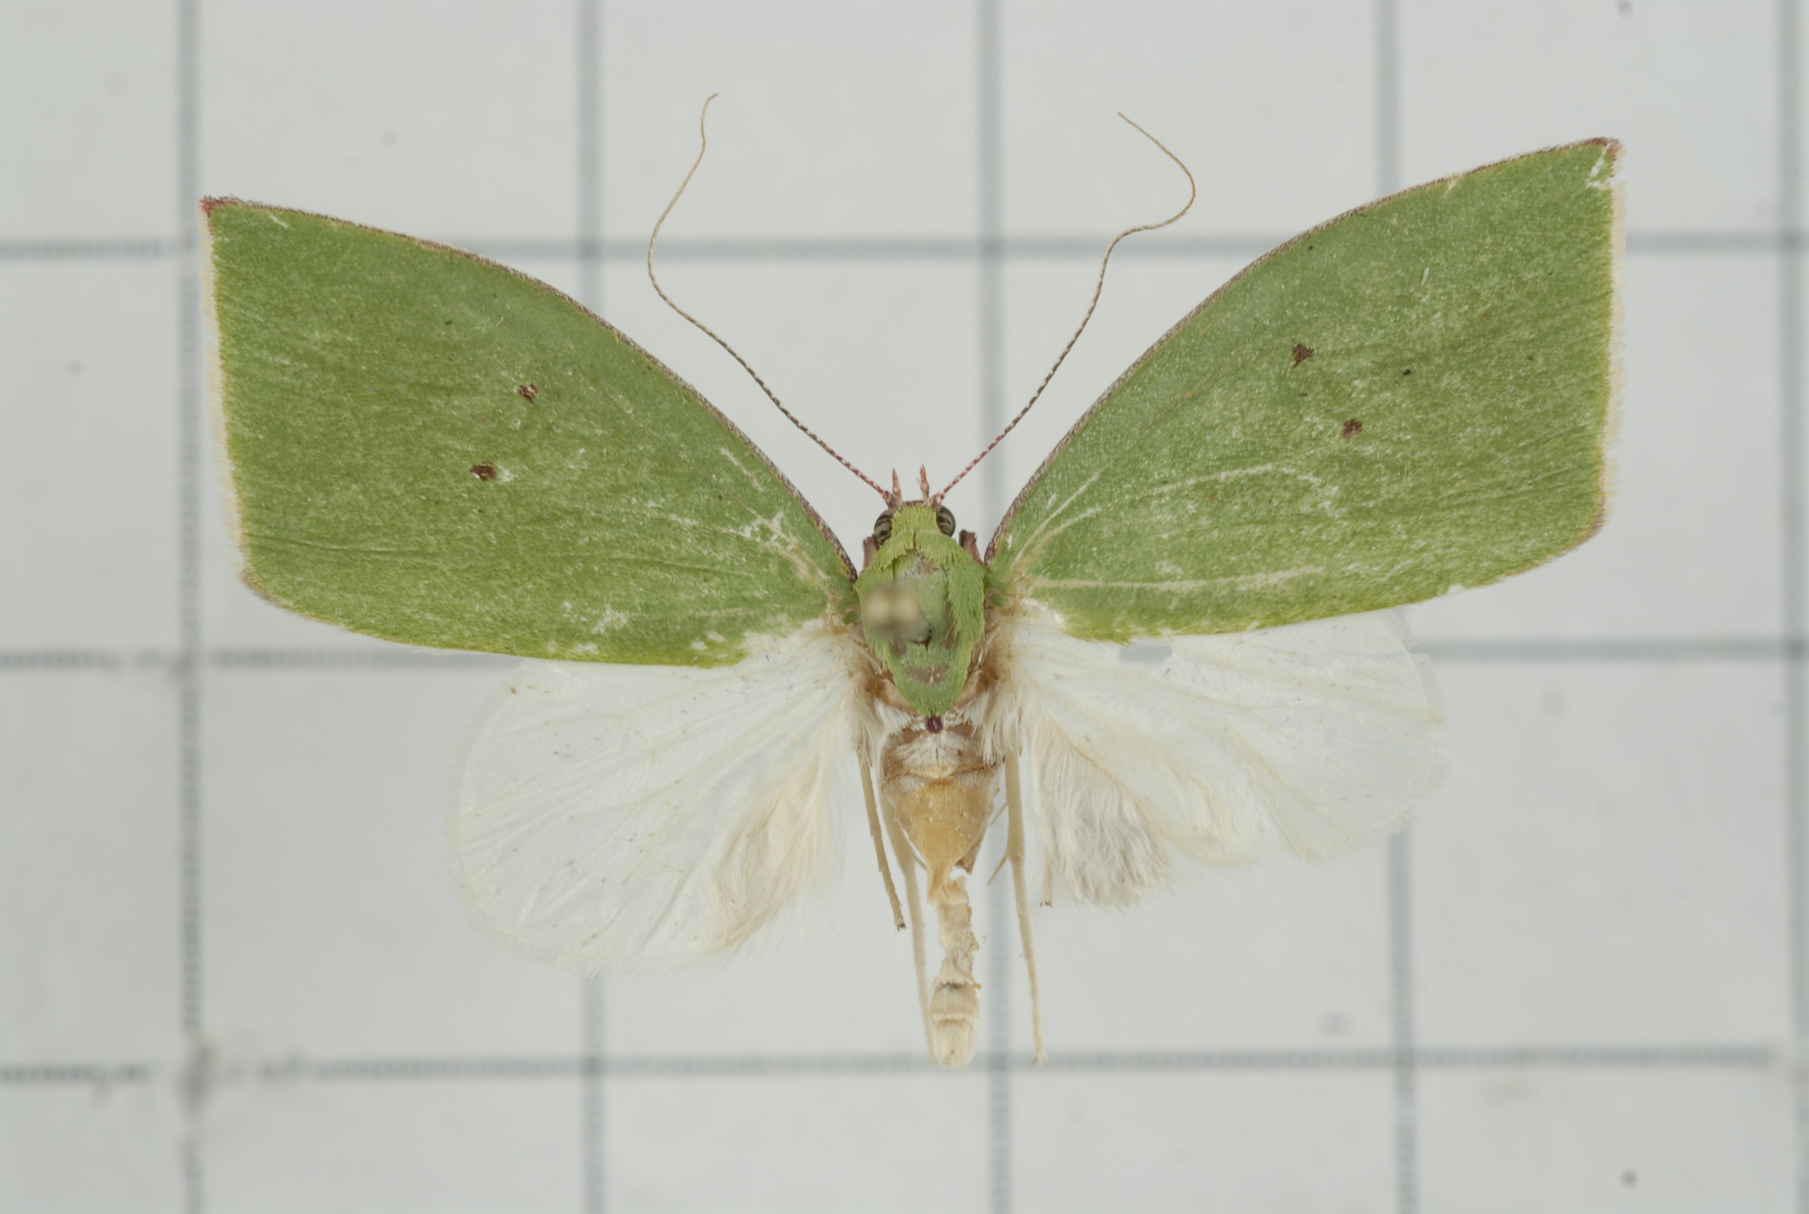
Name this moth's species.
Tyana falcata
